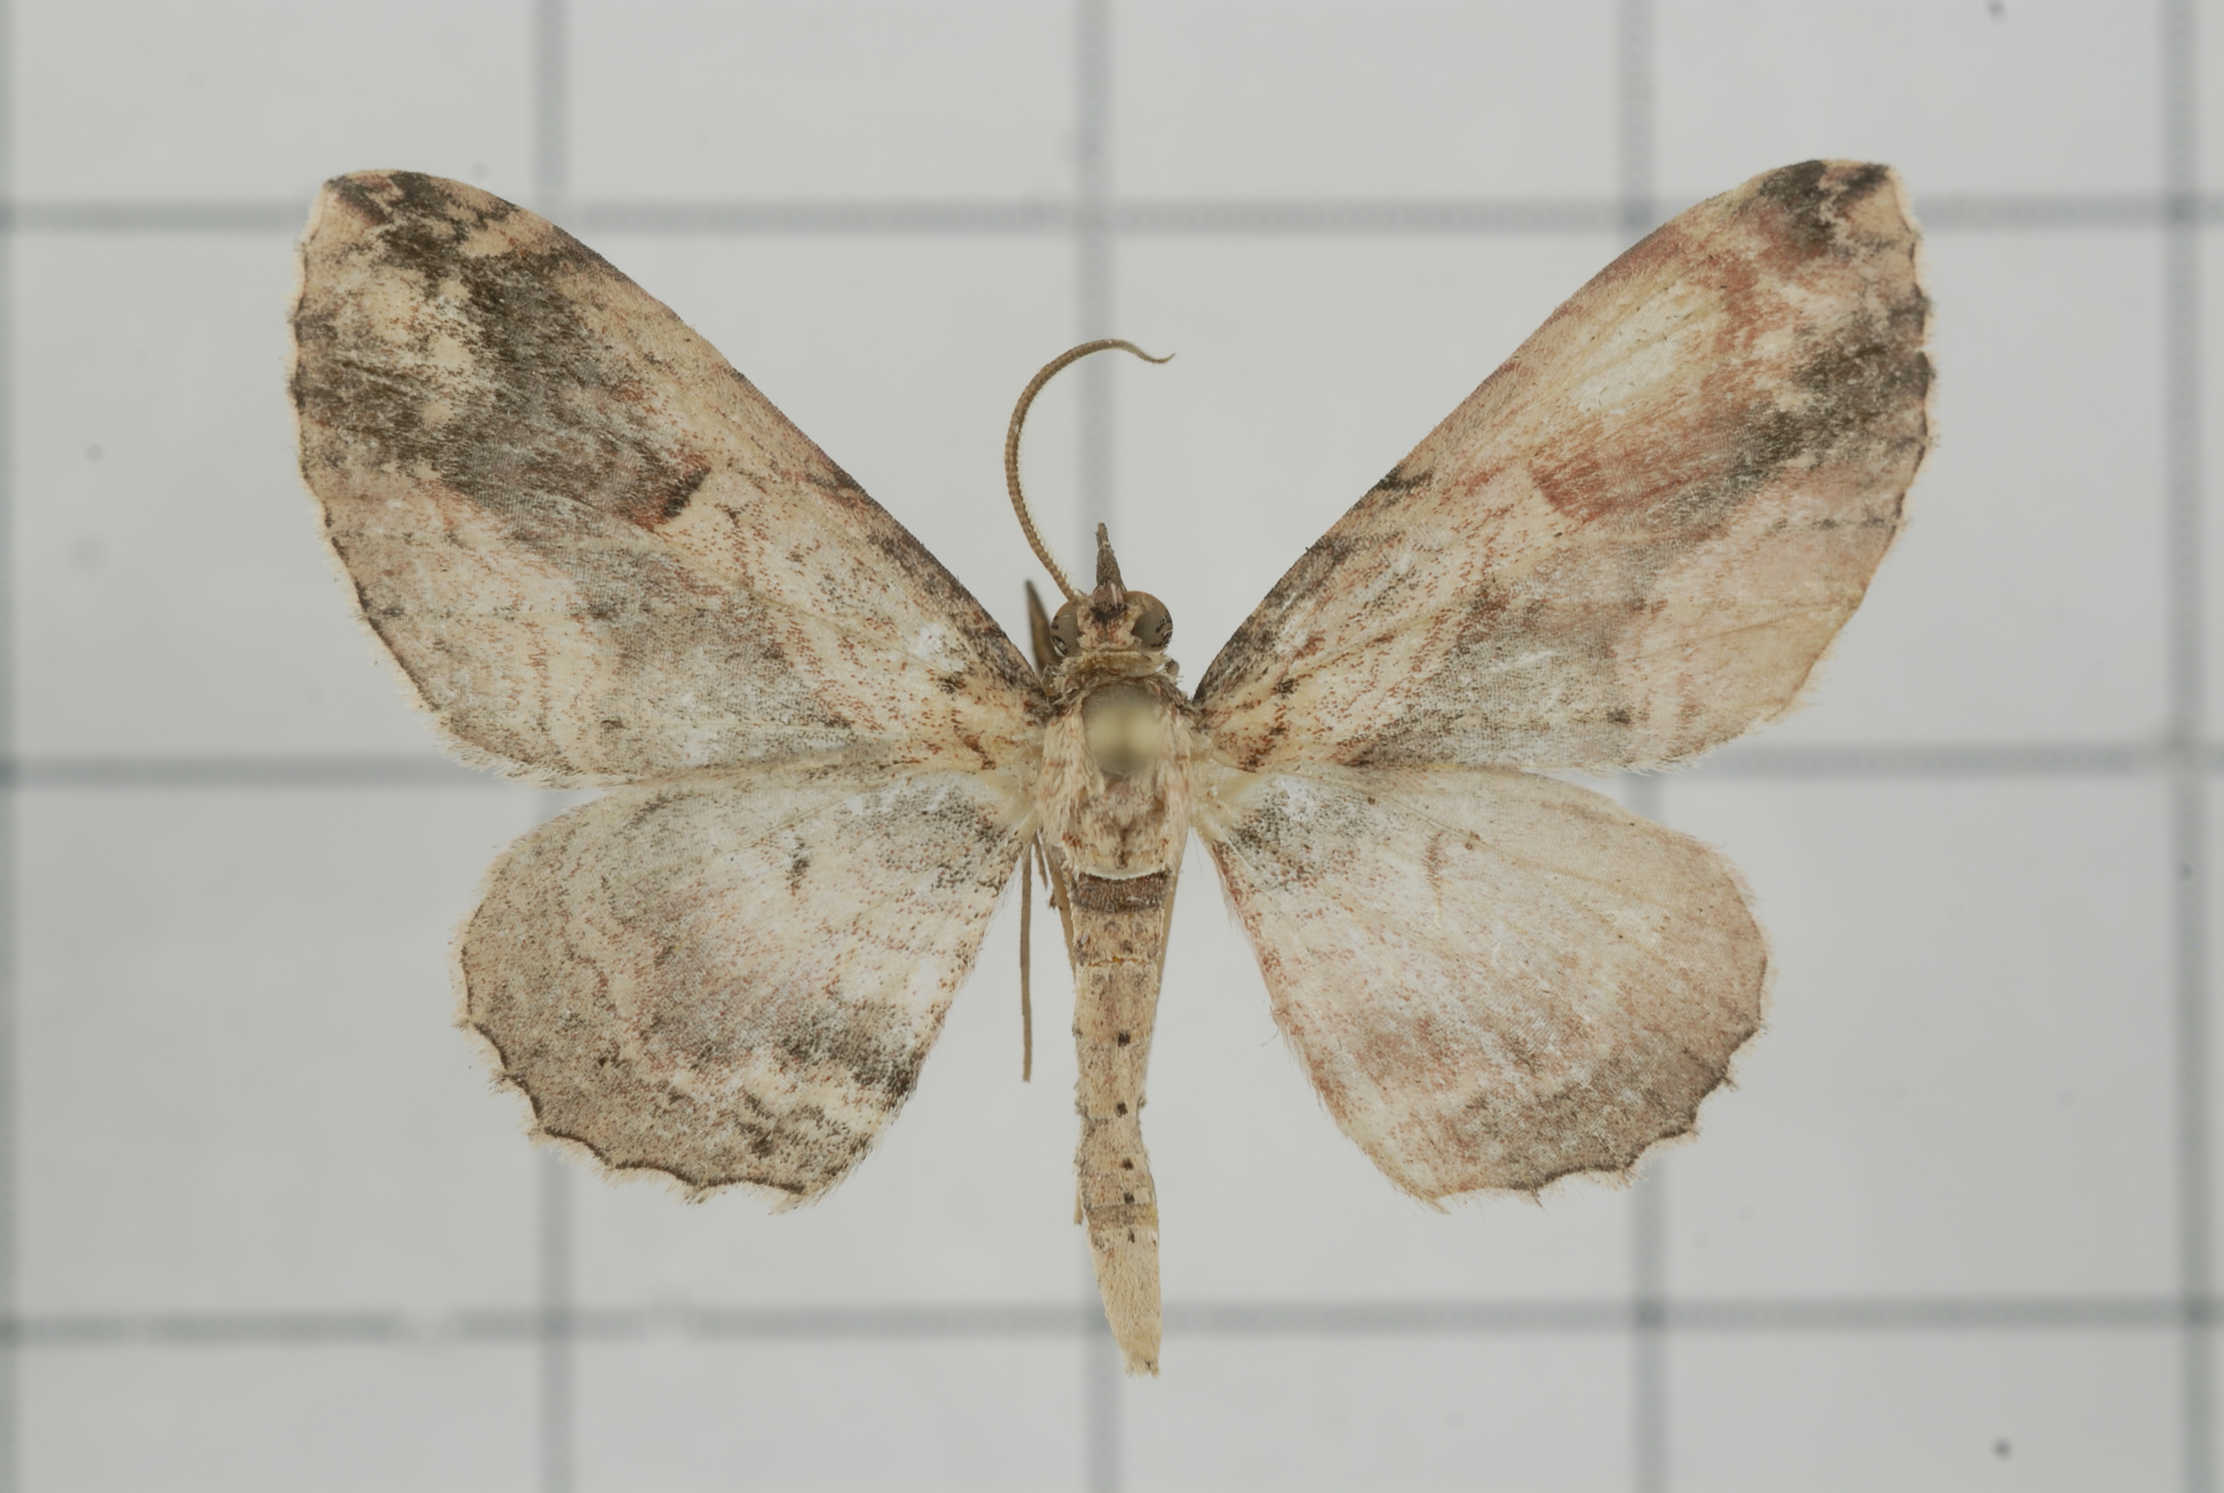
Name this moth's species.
Ziridava kanshireiensis
